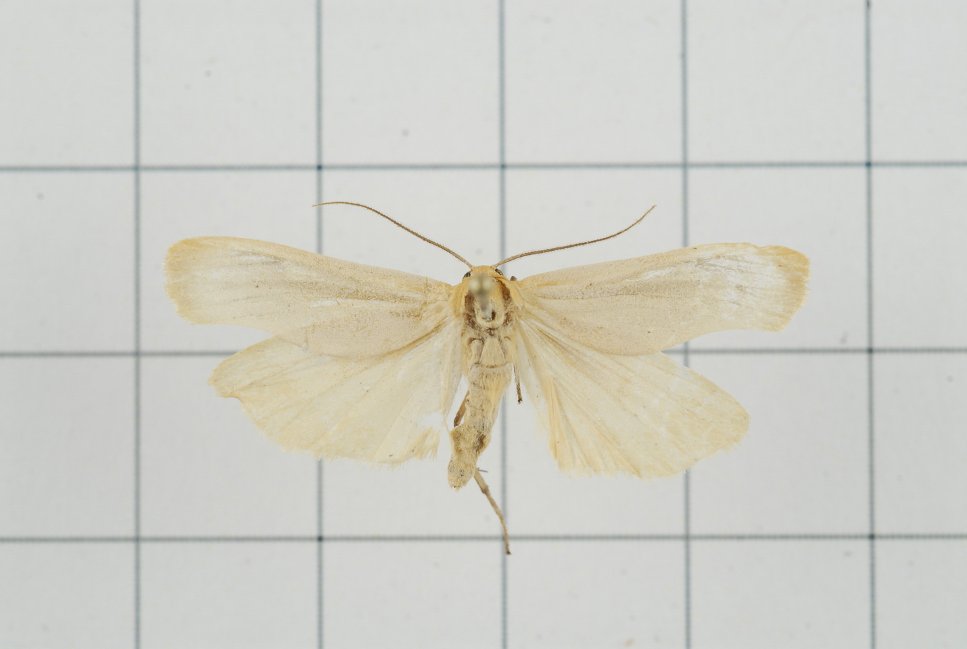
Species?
Katha emberifera
